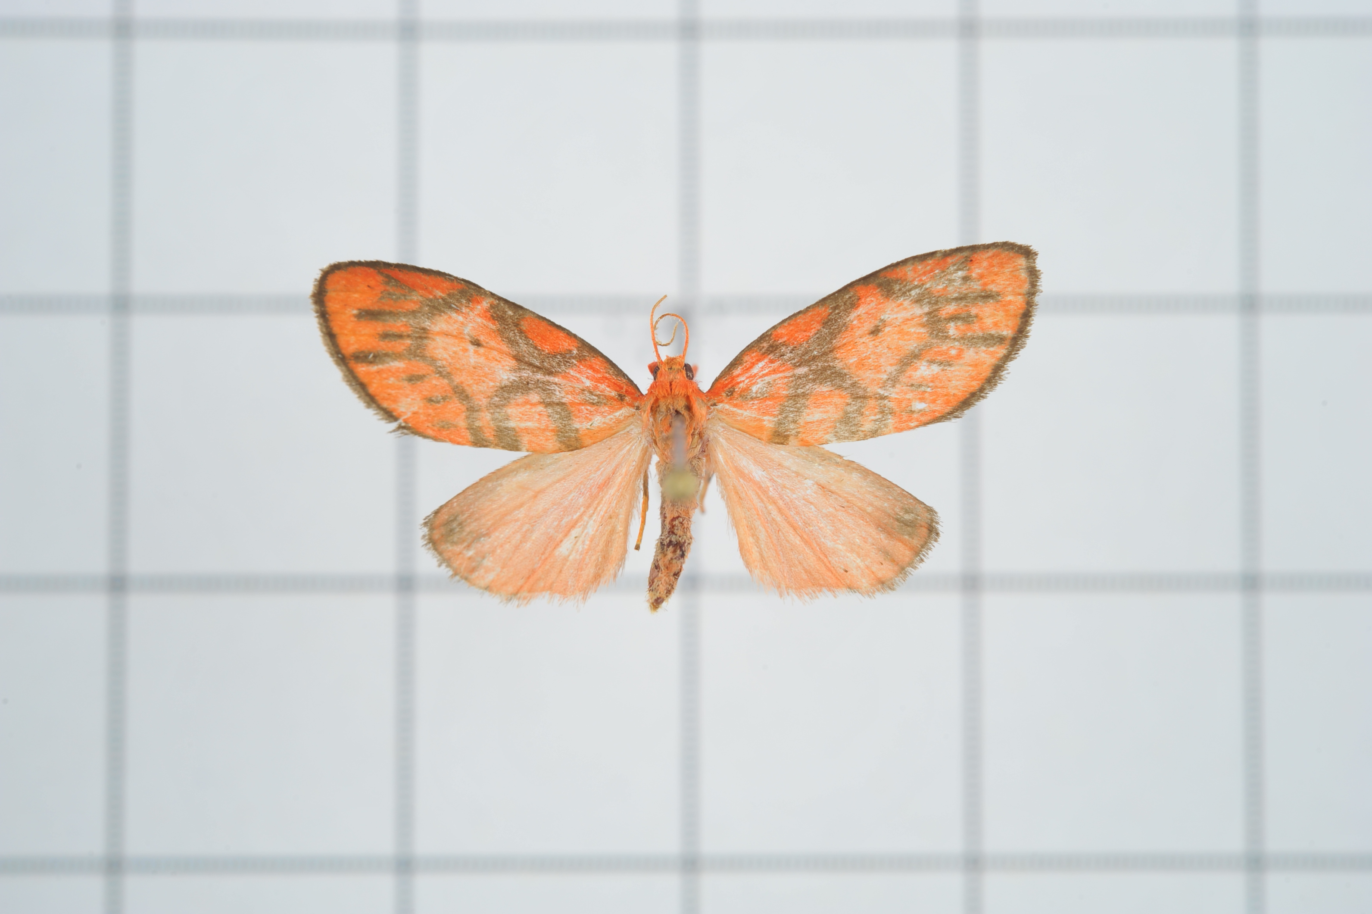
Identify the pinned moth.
Conicornuta convexa
